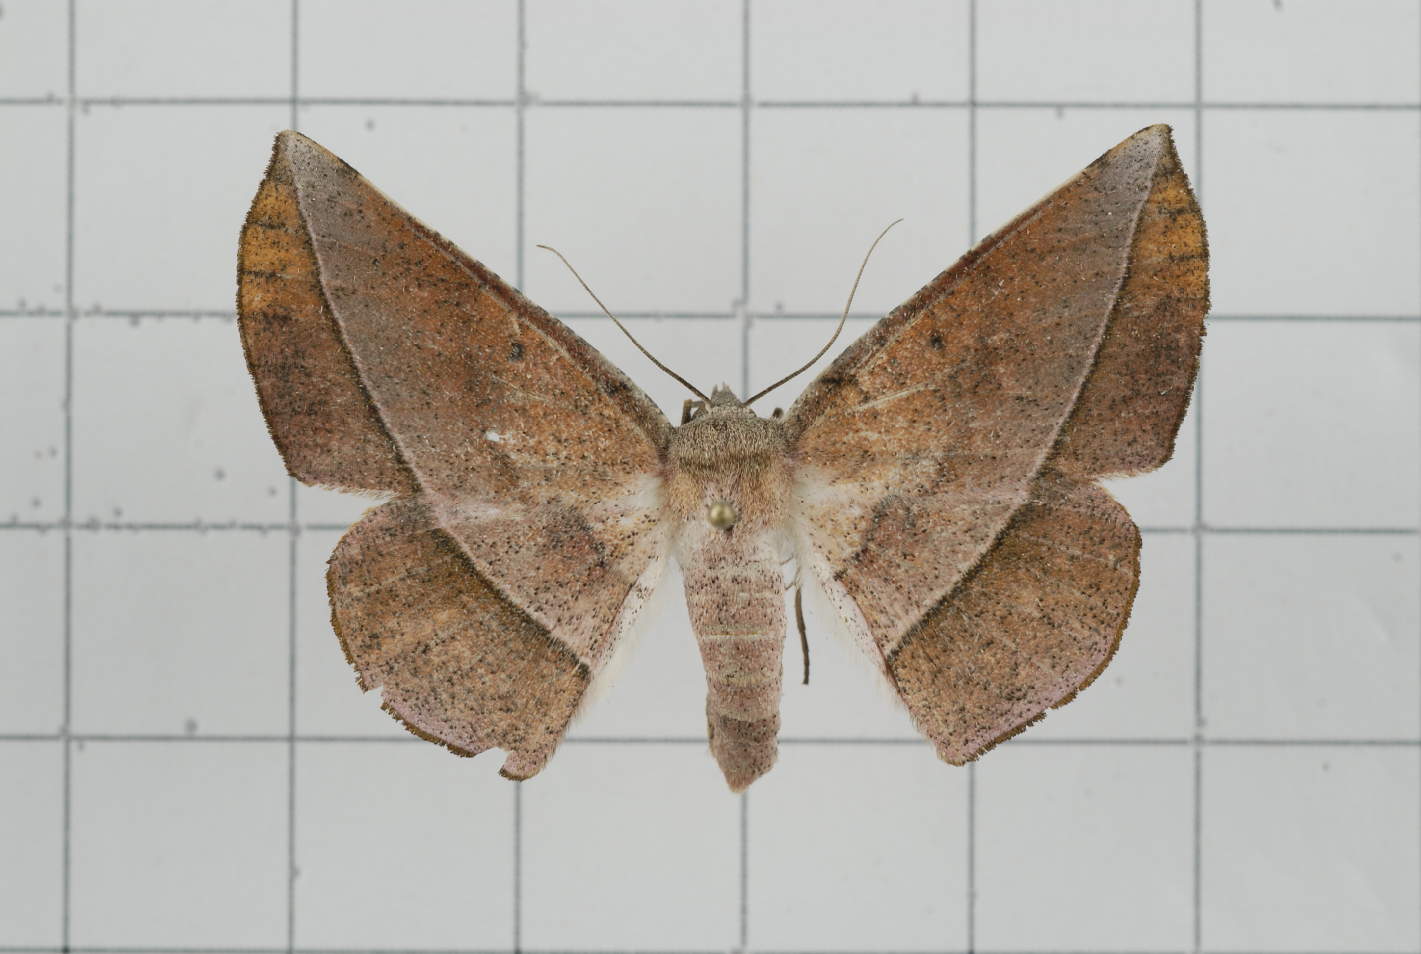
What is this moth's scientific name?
Sarcinodes mongaku
